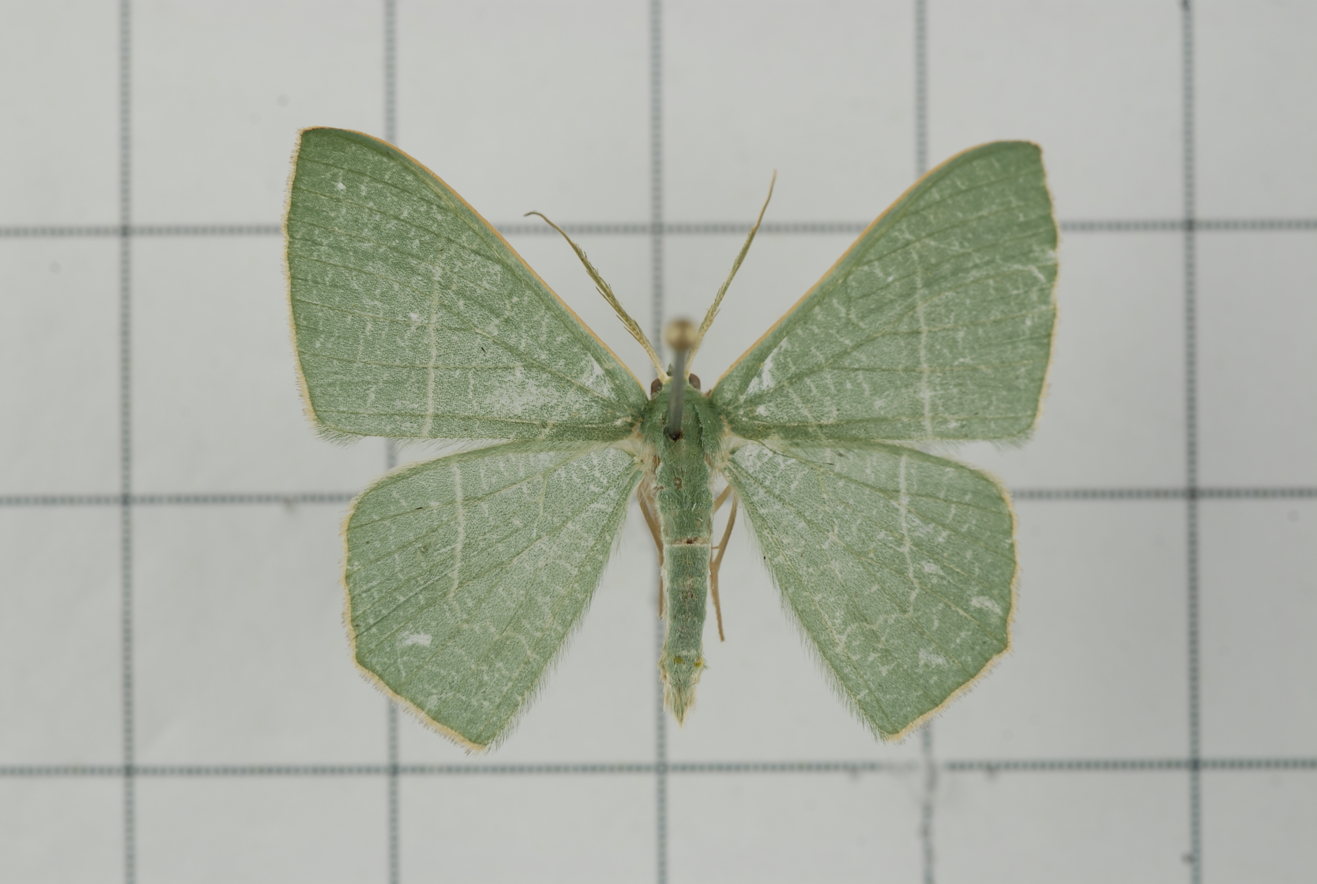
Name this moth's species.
Pelagodes antiquadraria
